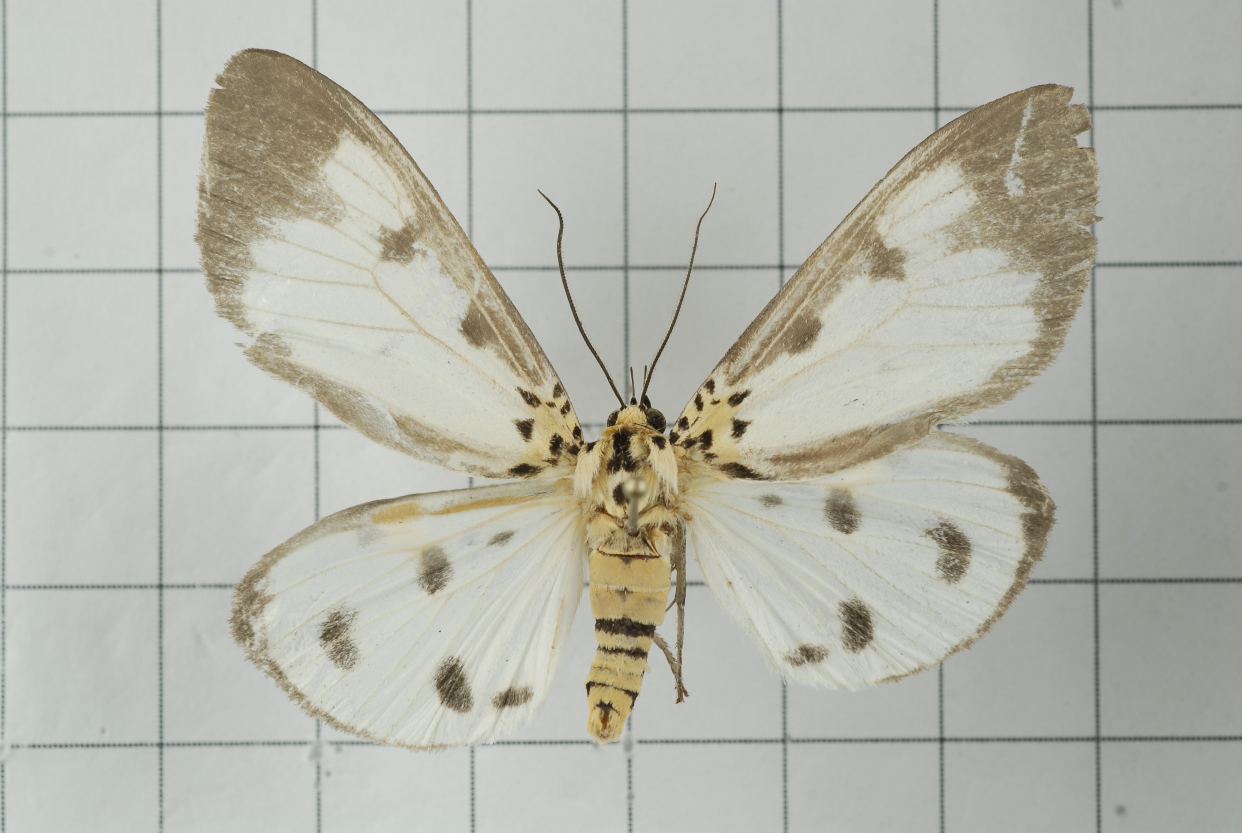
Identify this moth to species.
Asota plana lacteata
